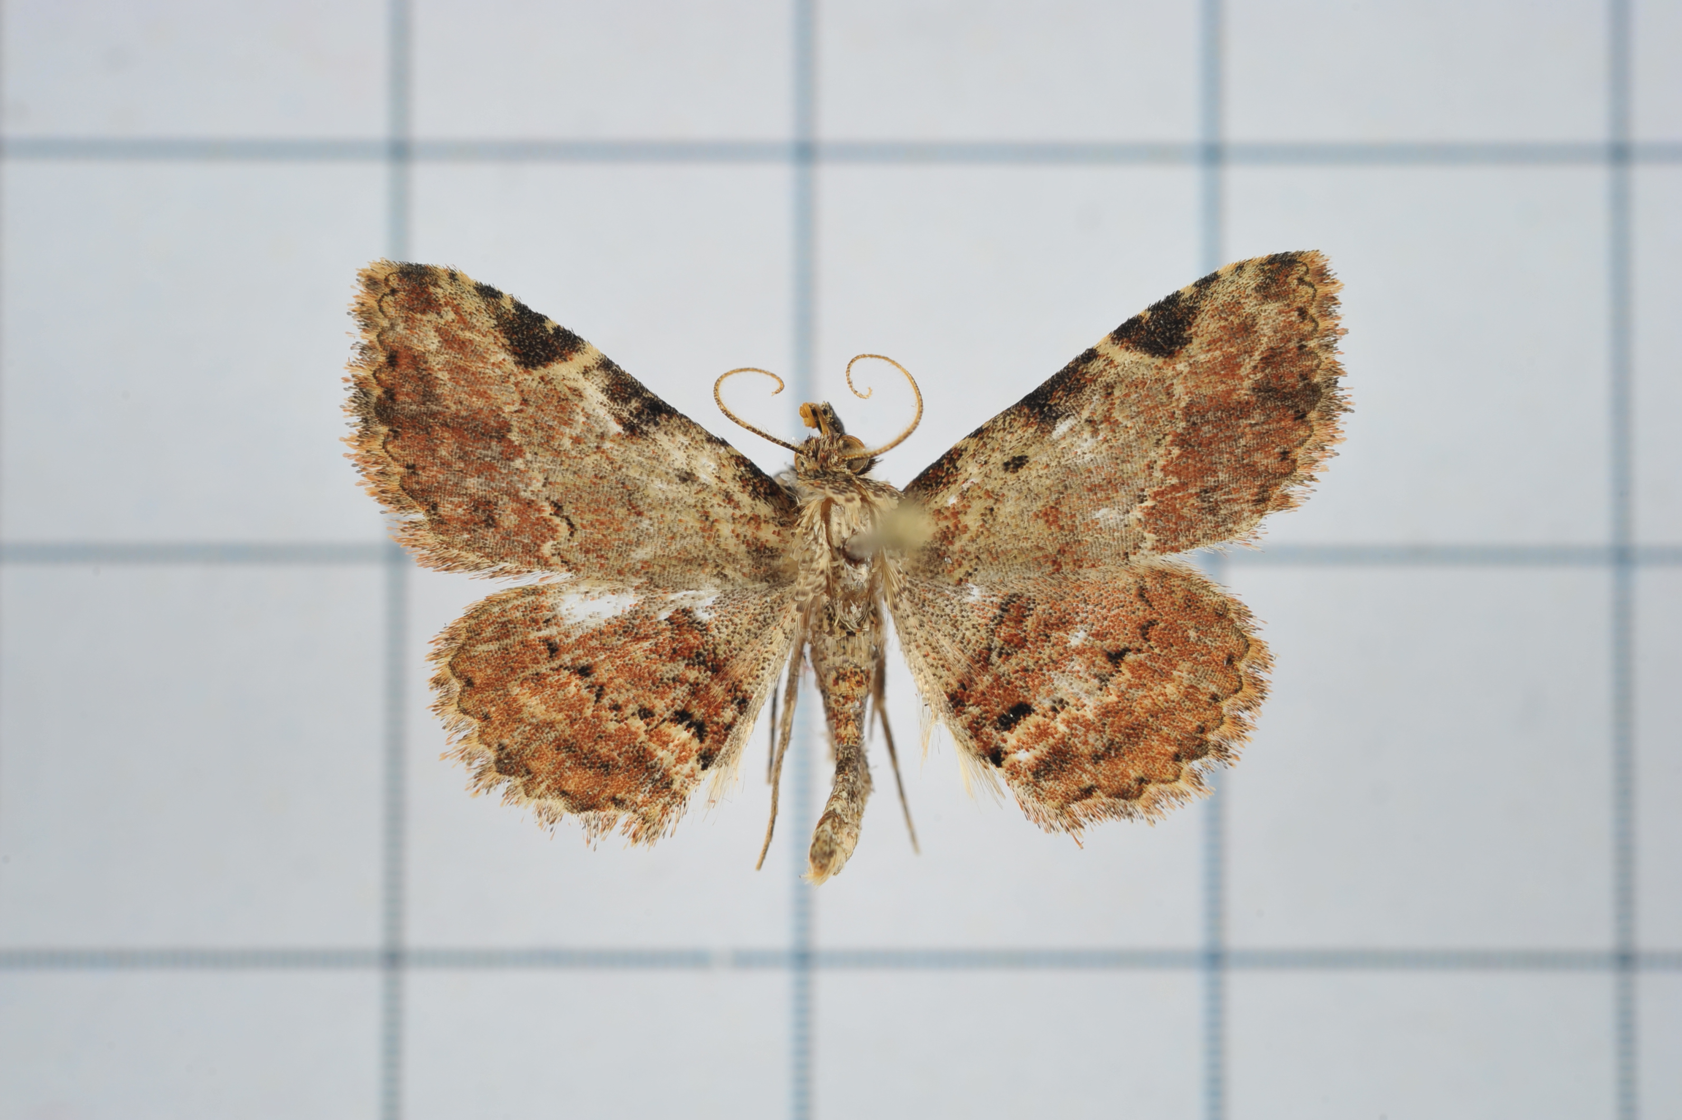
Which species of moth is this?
Panilla minor
